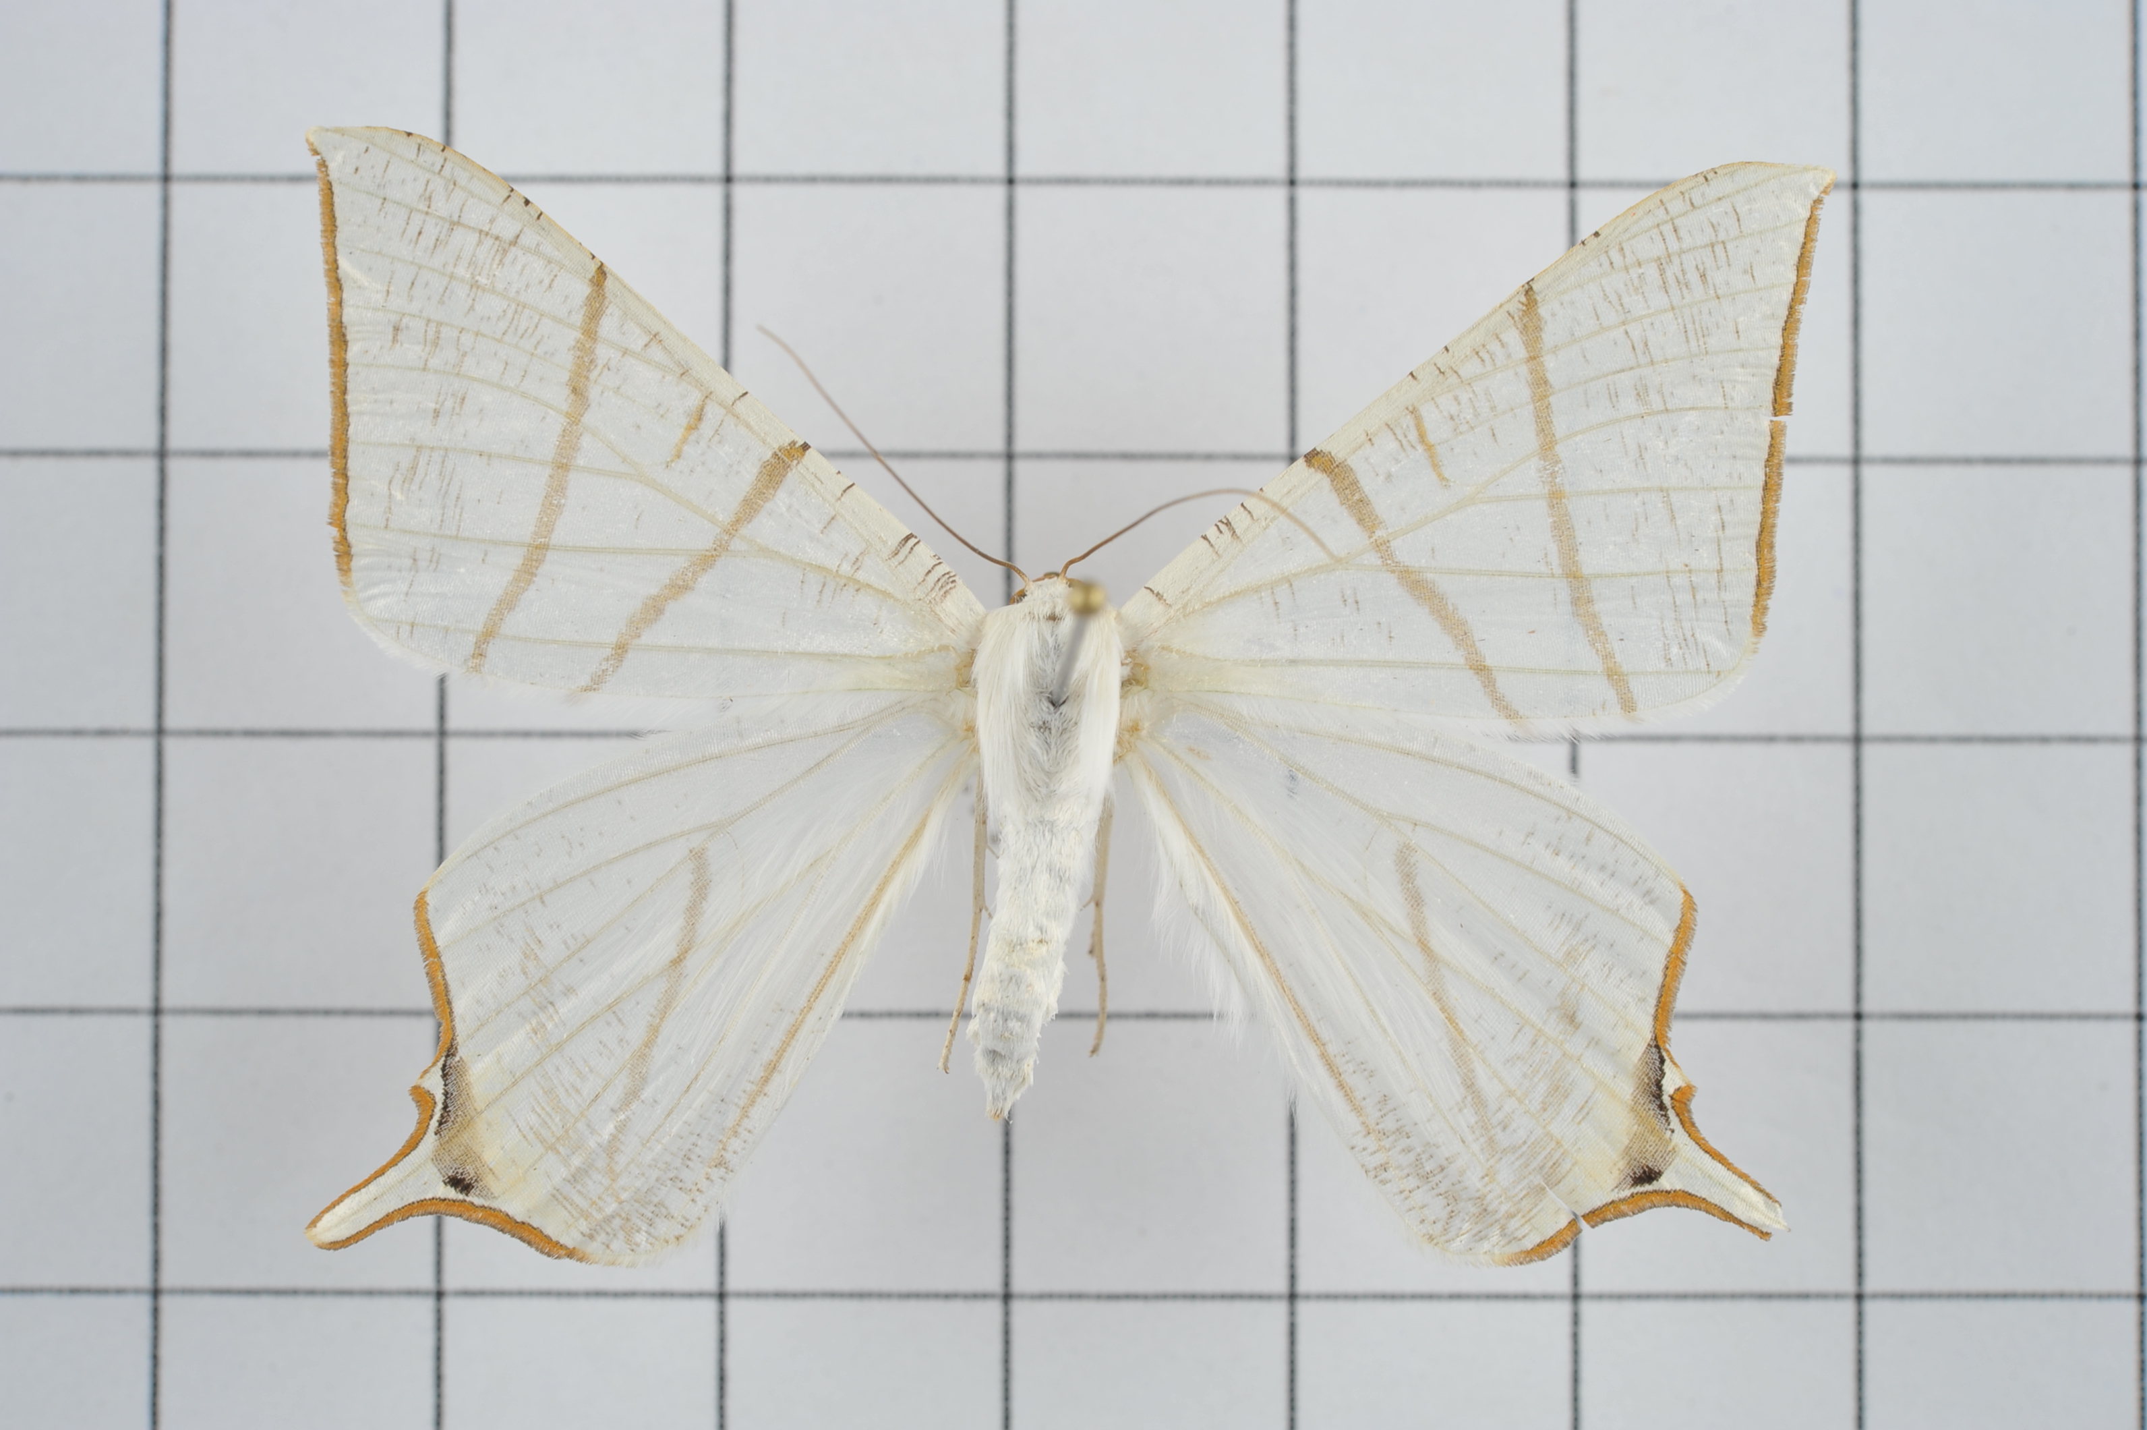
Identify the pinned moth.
Ourapteryx clara formosana
